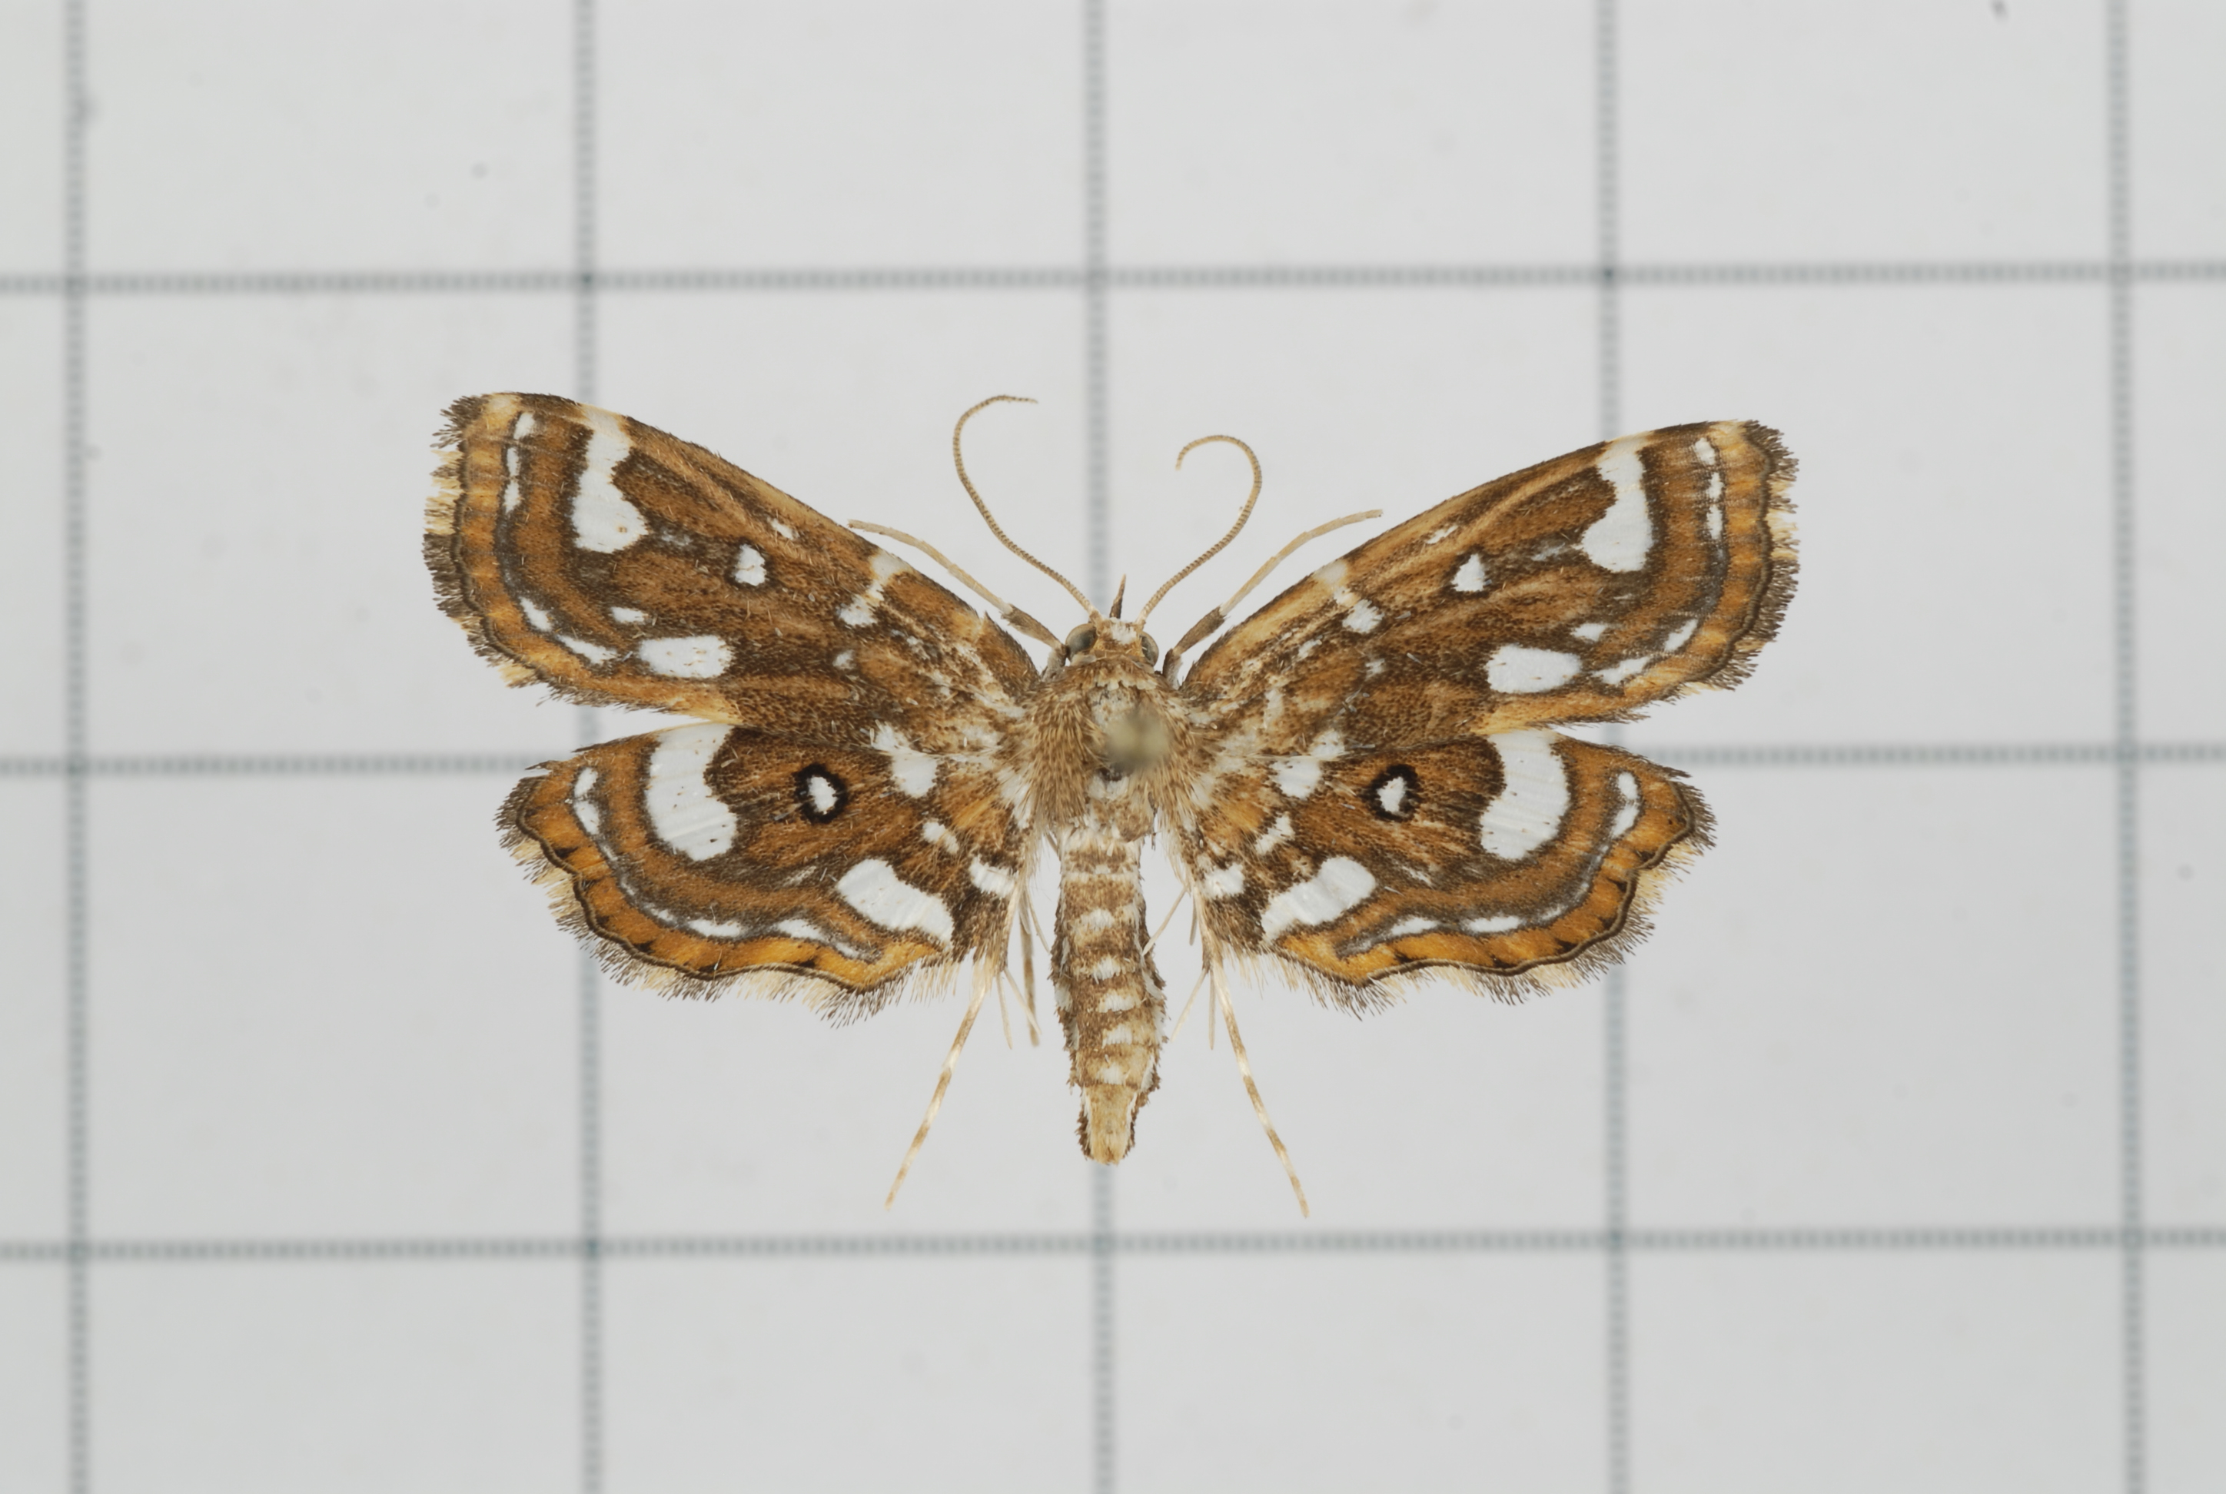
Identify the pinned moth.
Cymoriza taiwanalis
